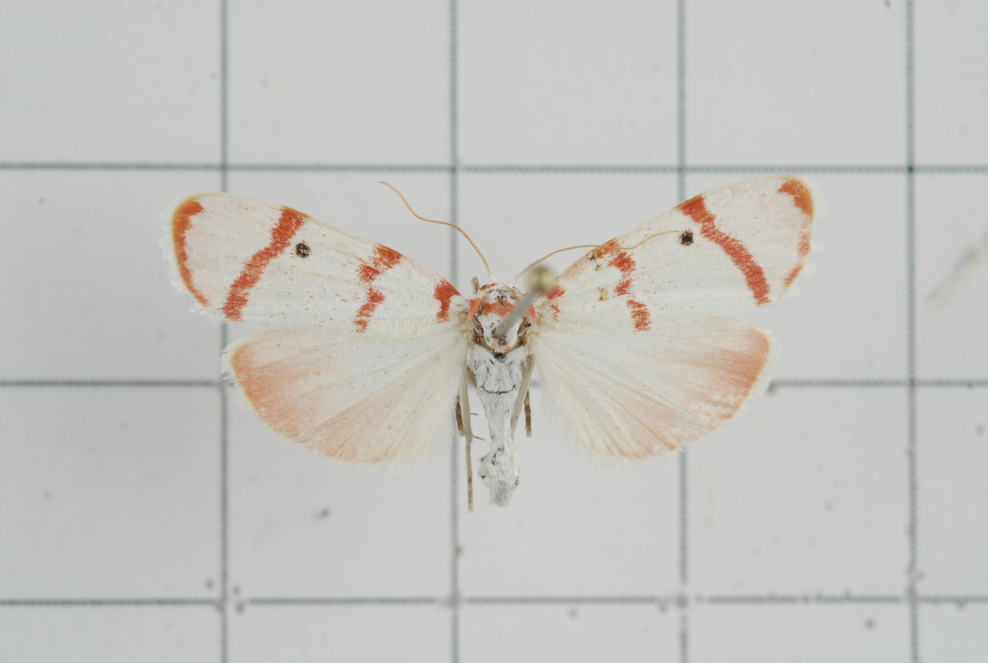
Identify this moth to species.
Cyana hamata hamata
